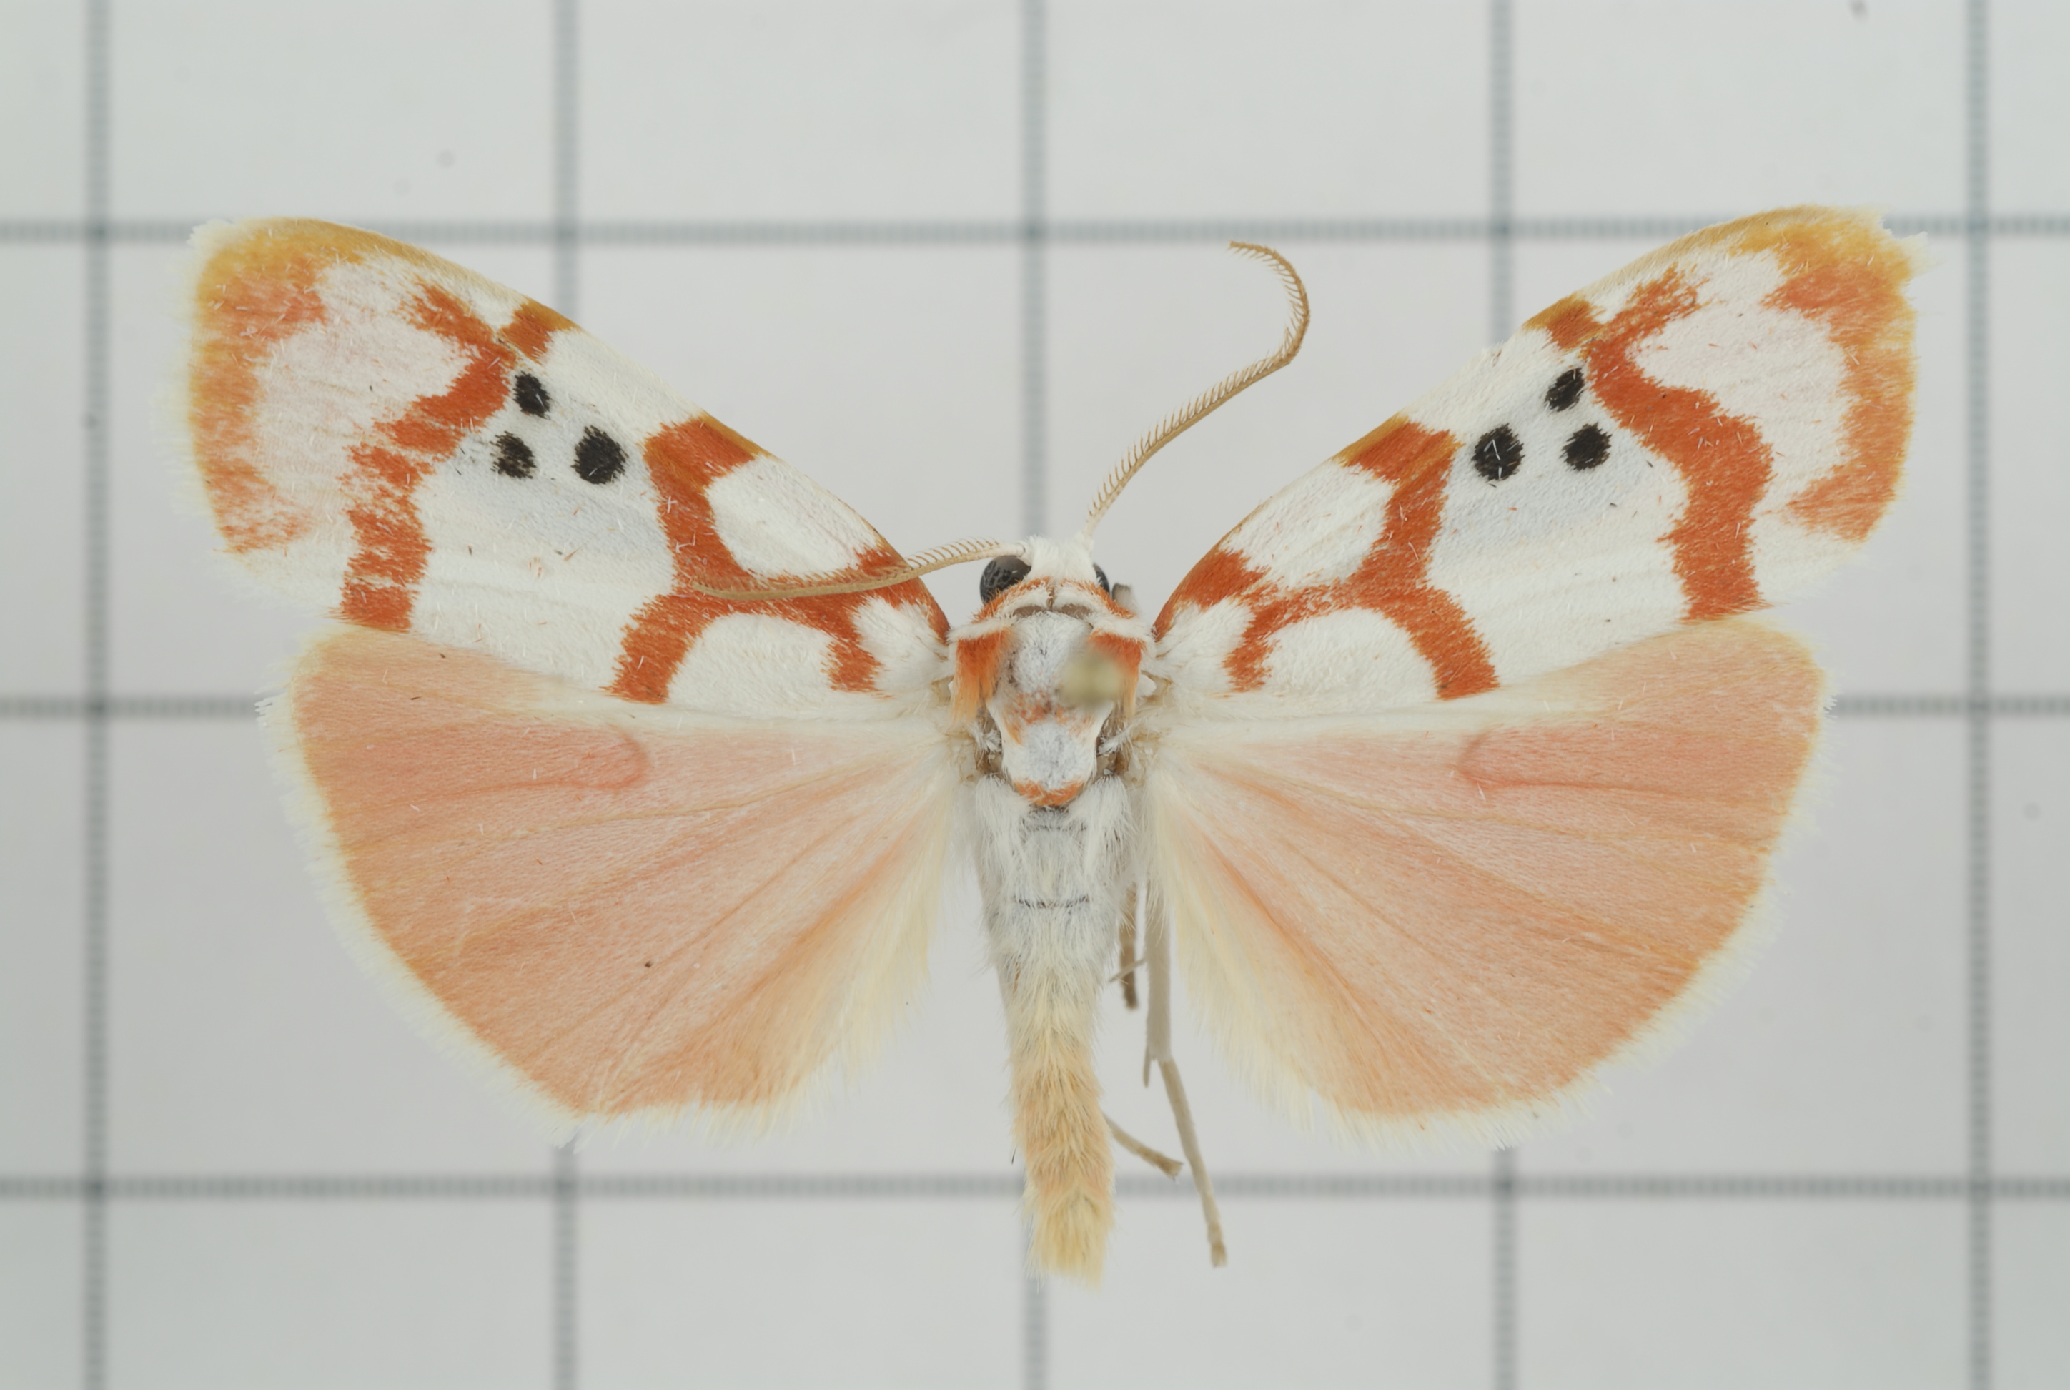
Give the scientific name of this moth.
Cyana formosana
